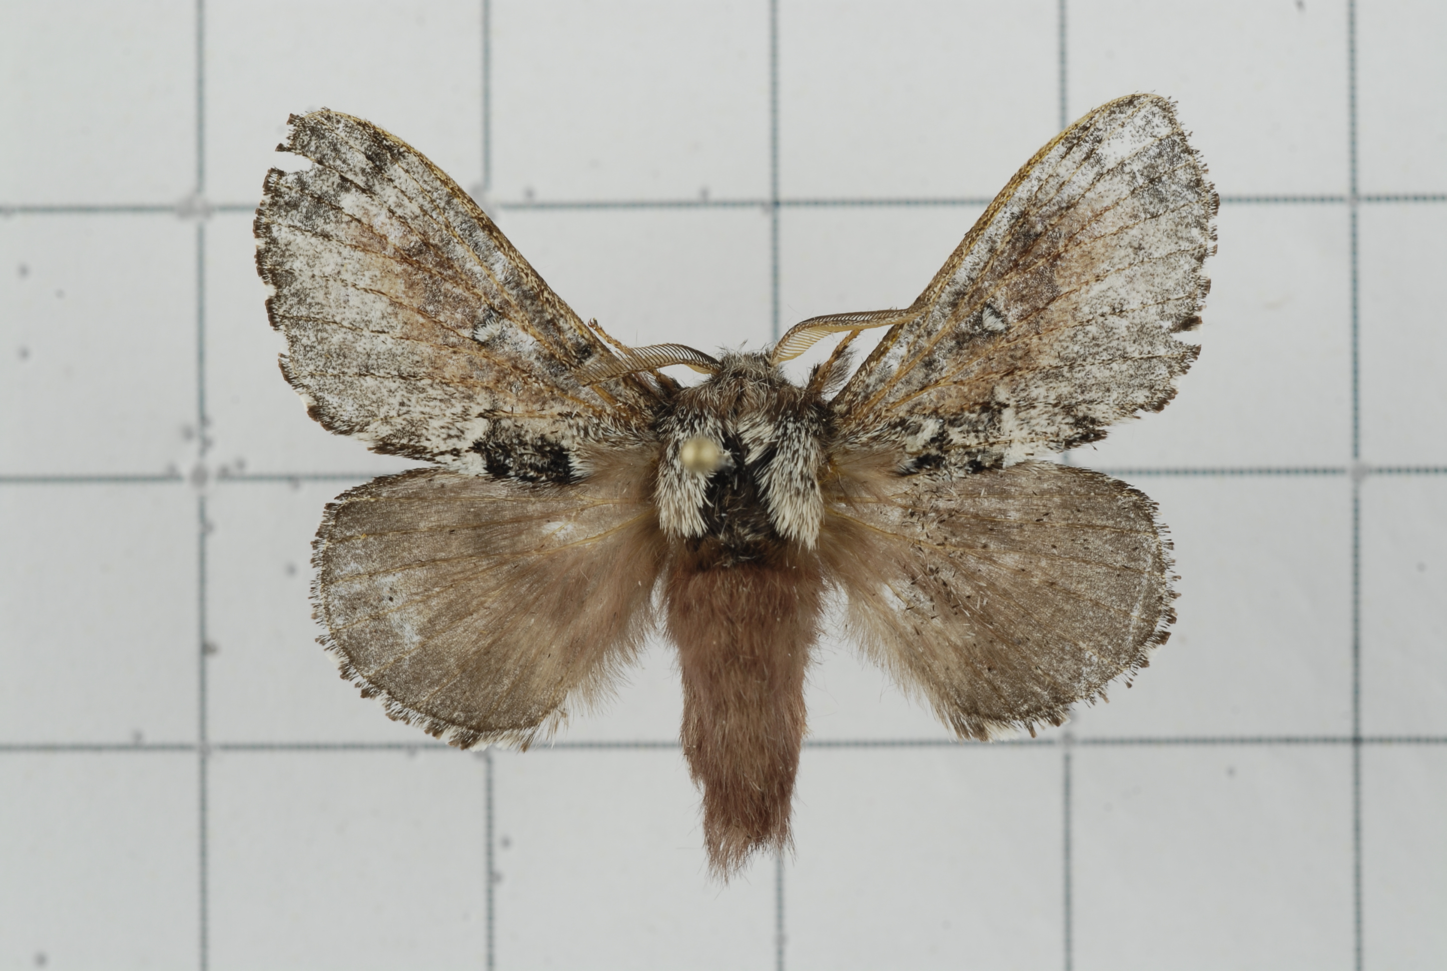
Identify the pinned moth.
Cosmotriche discitincta discitincta
